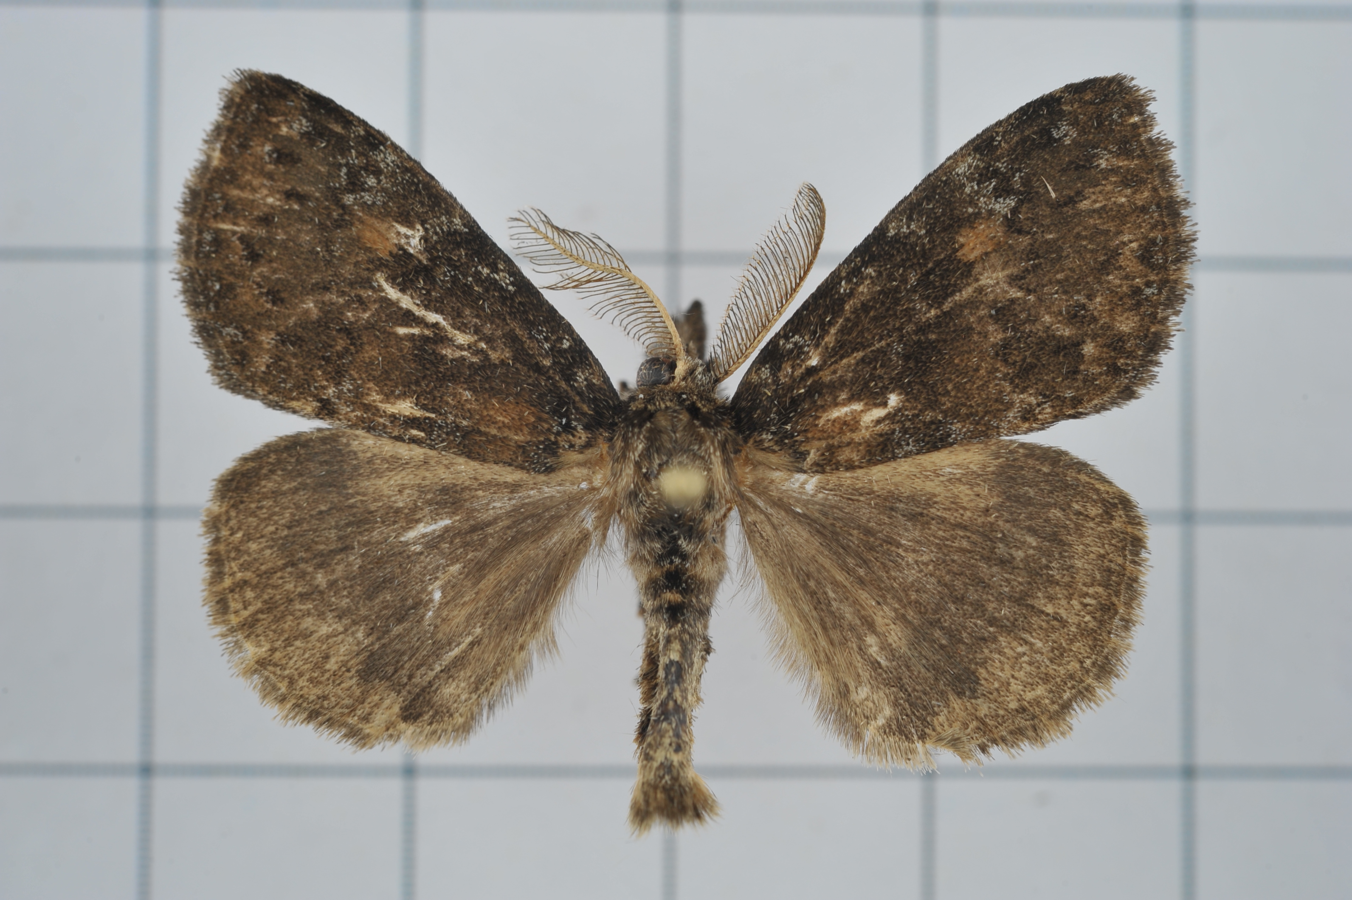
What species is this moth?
Ilema kosemponica
